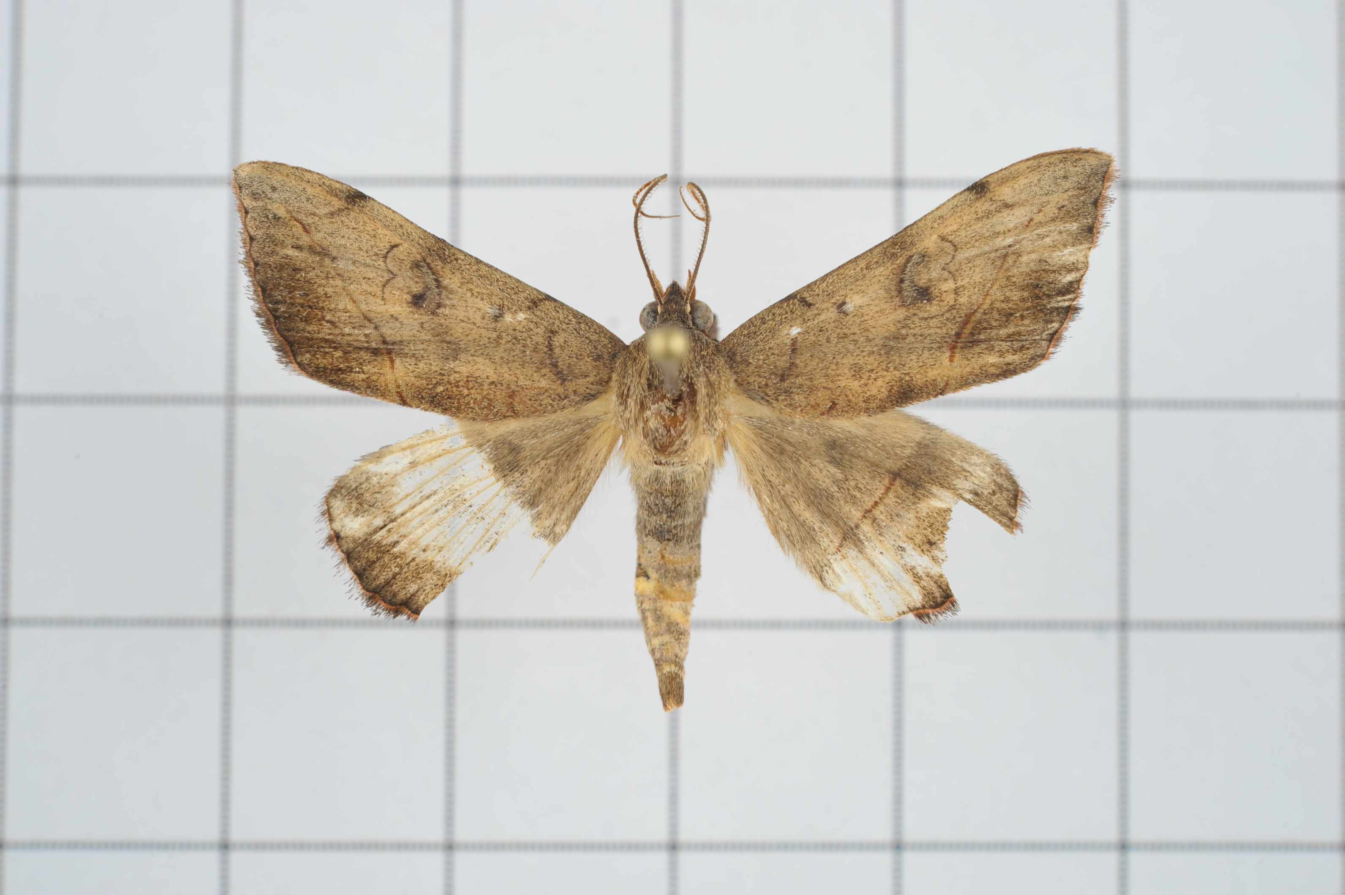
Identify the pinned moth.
Anticarsia irrorata
